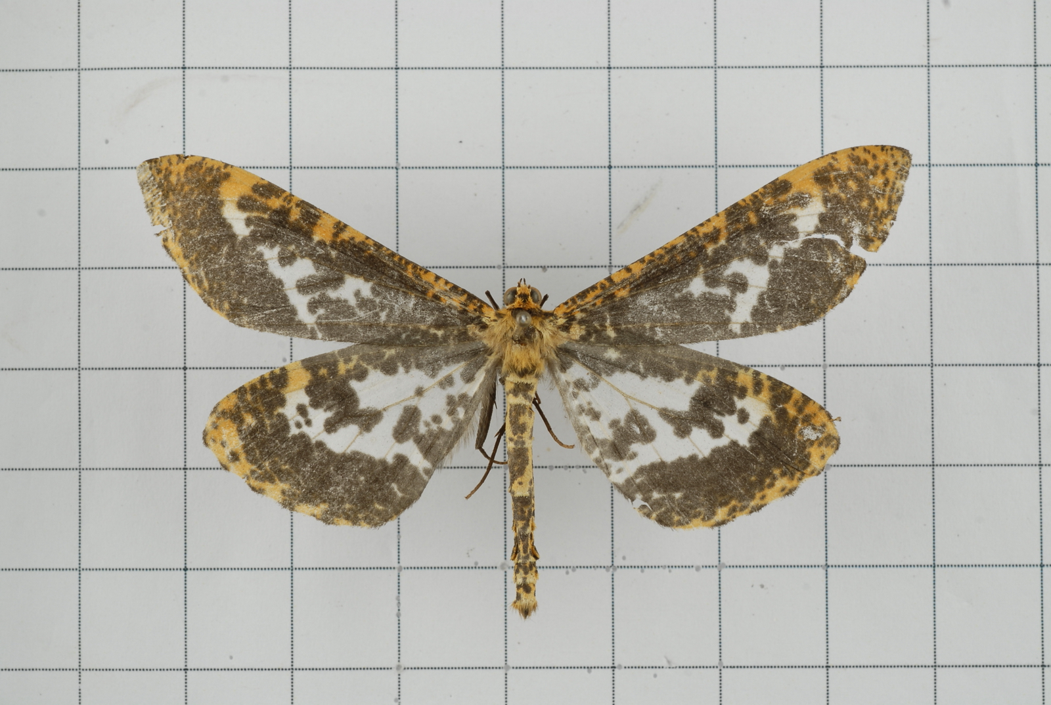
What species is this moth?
Parobeidia gigantearia marginifascia
